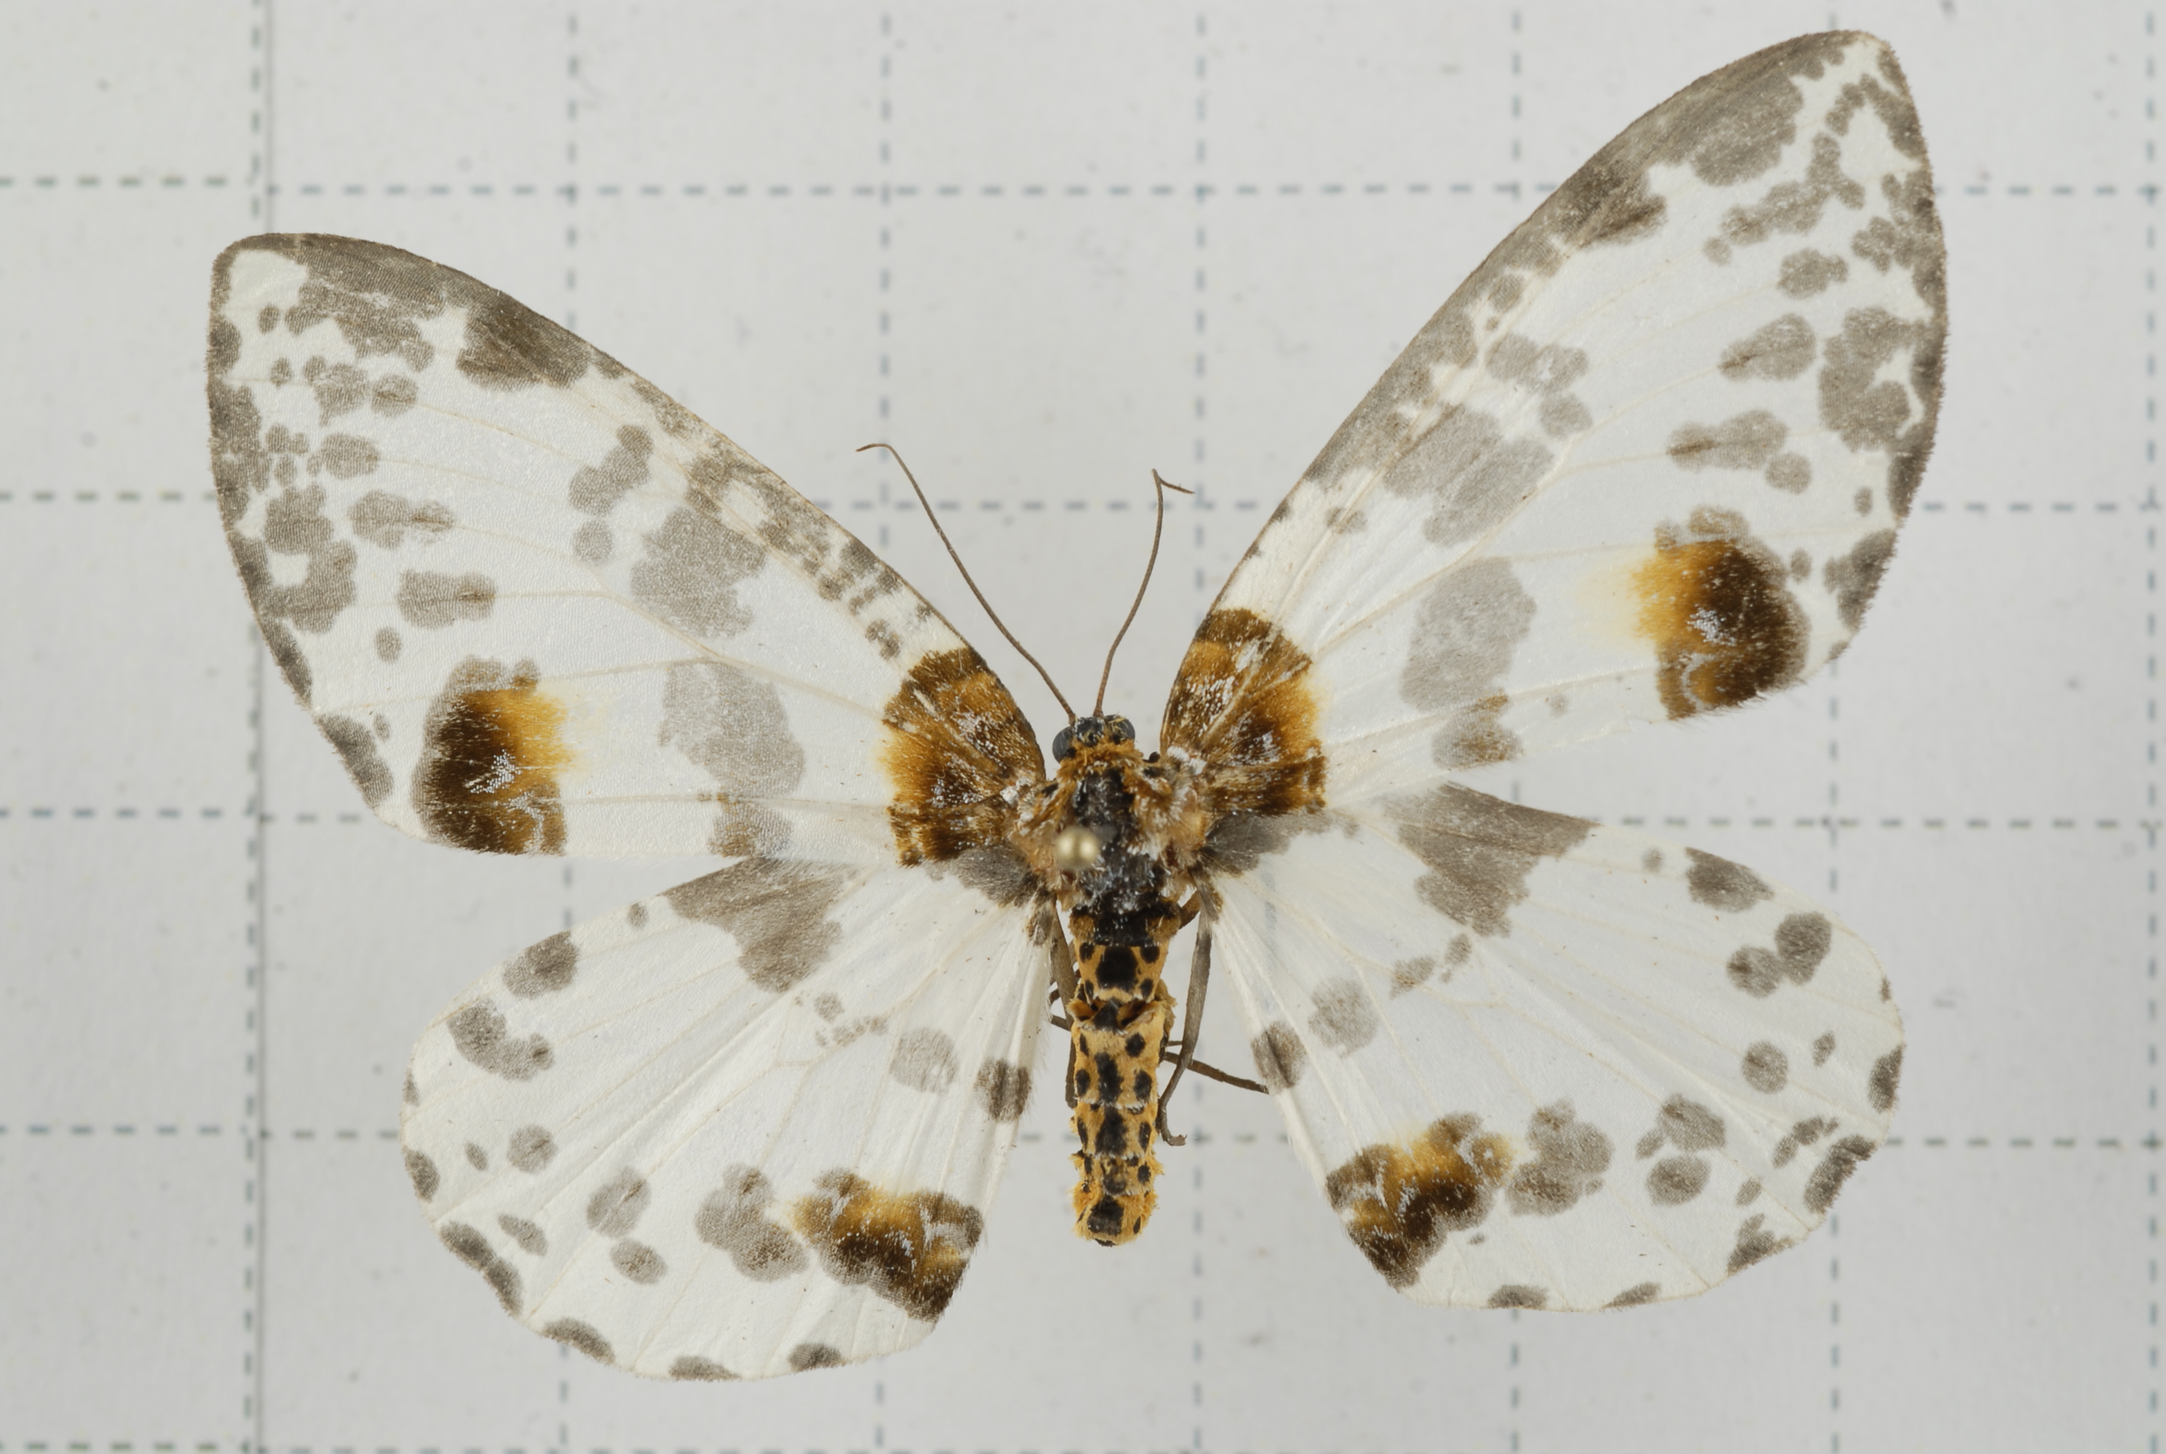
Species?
Abraxas formosilluminata
